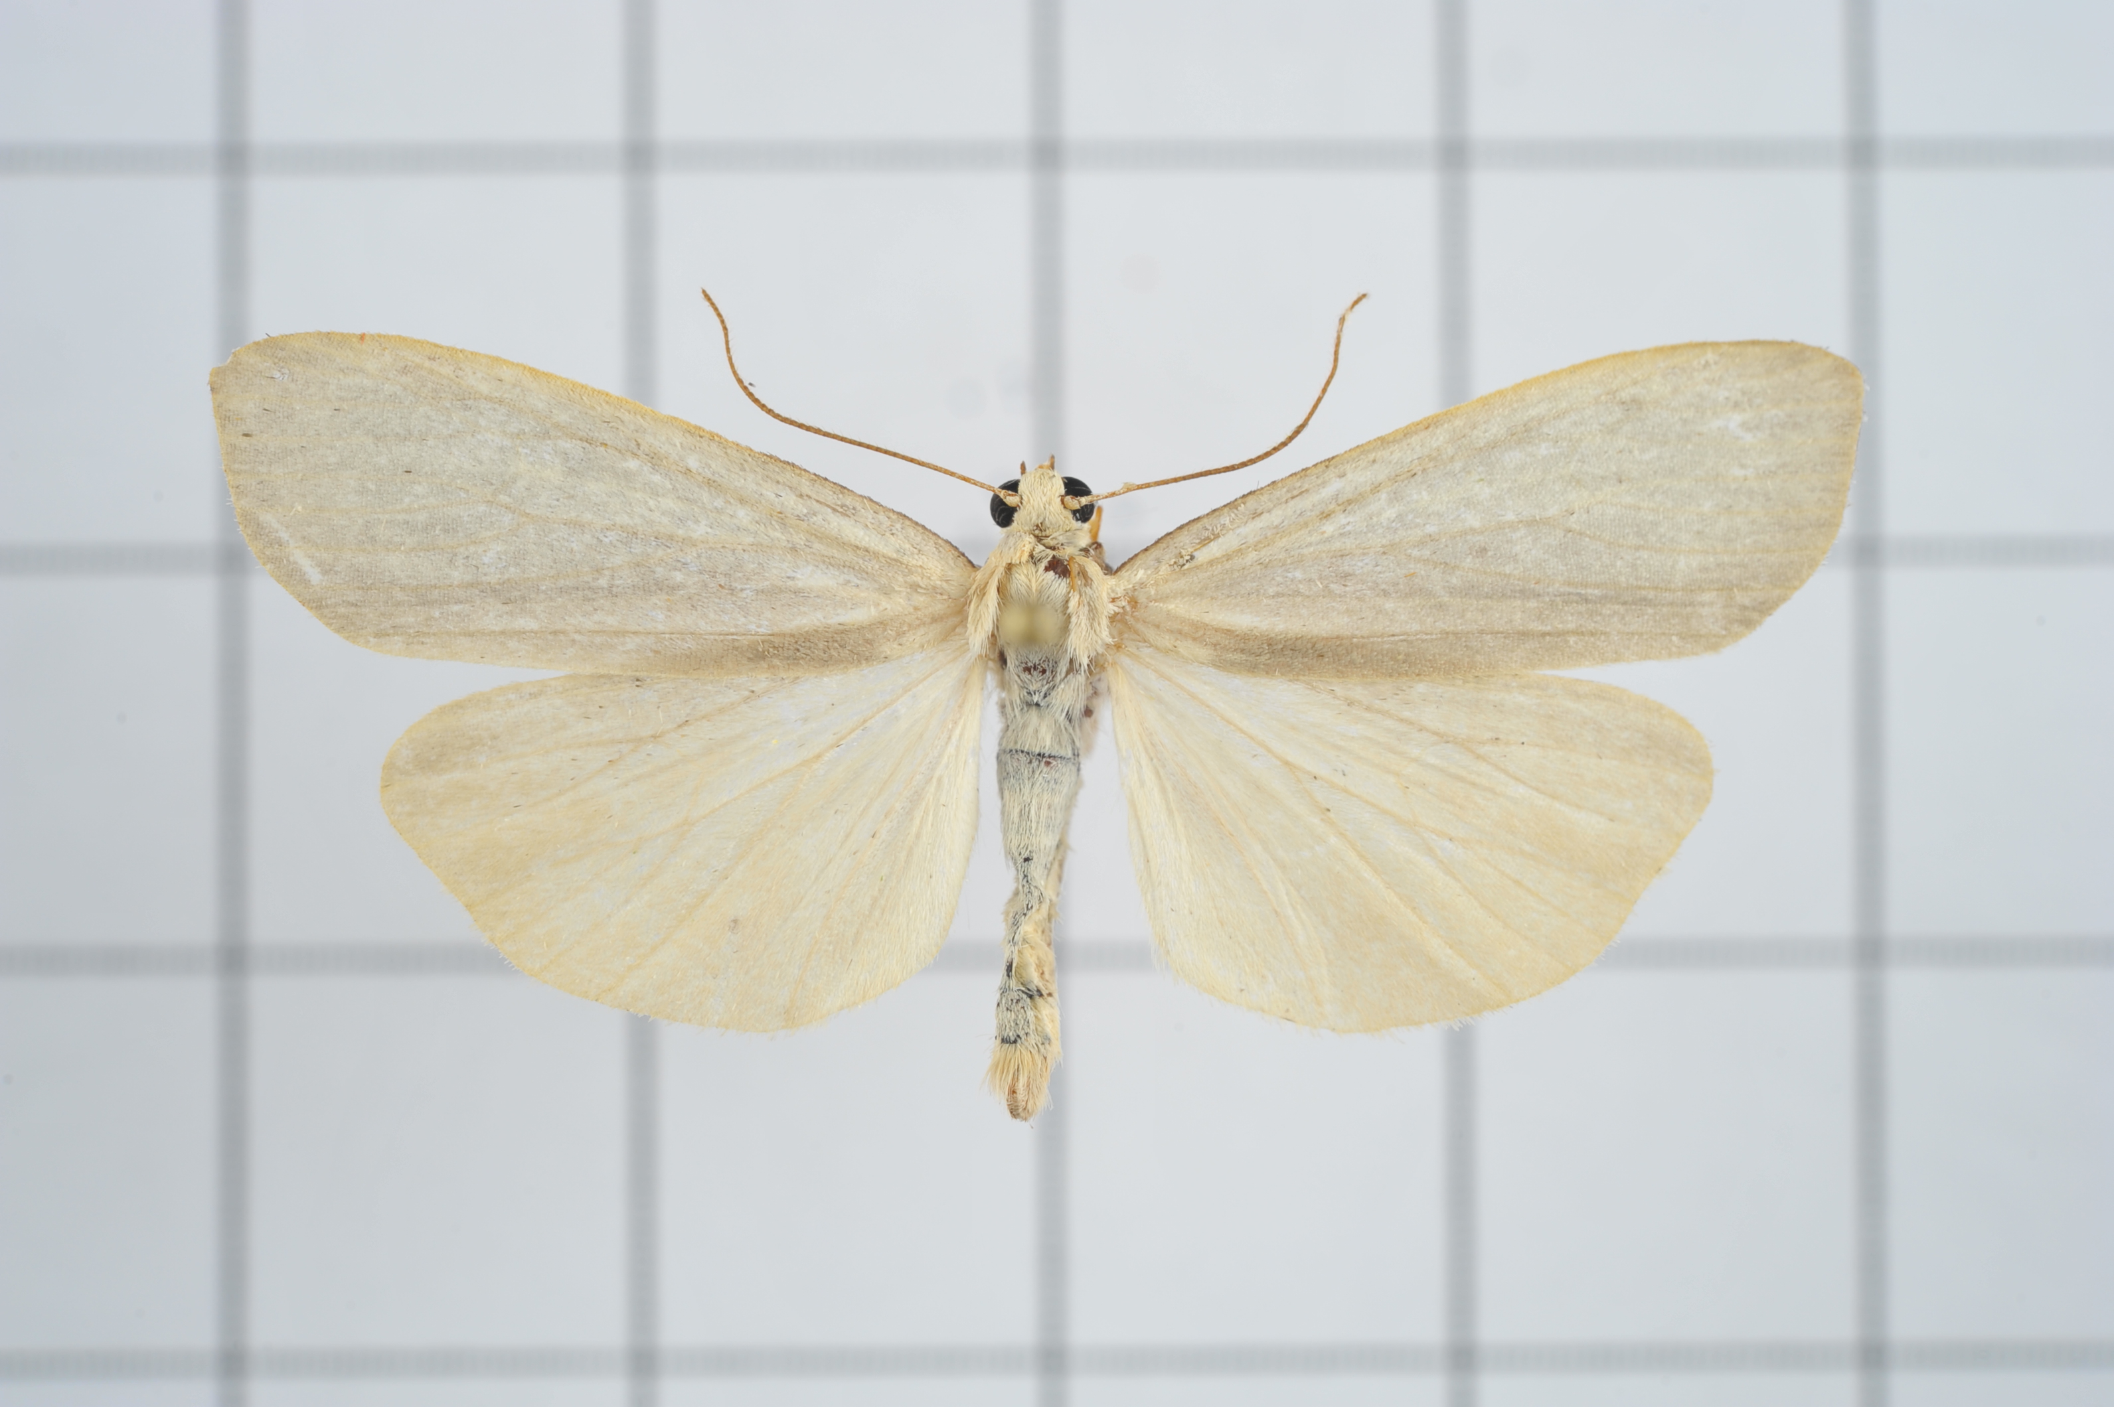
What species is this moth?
Ghoria tecta
